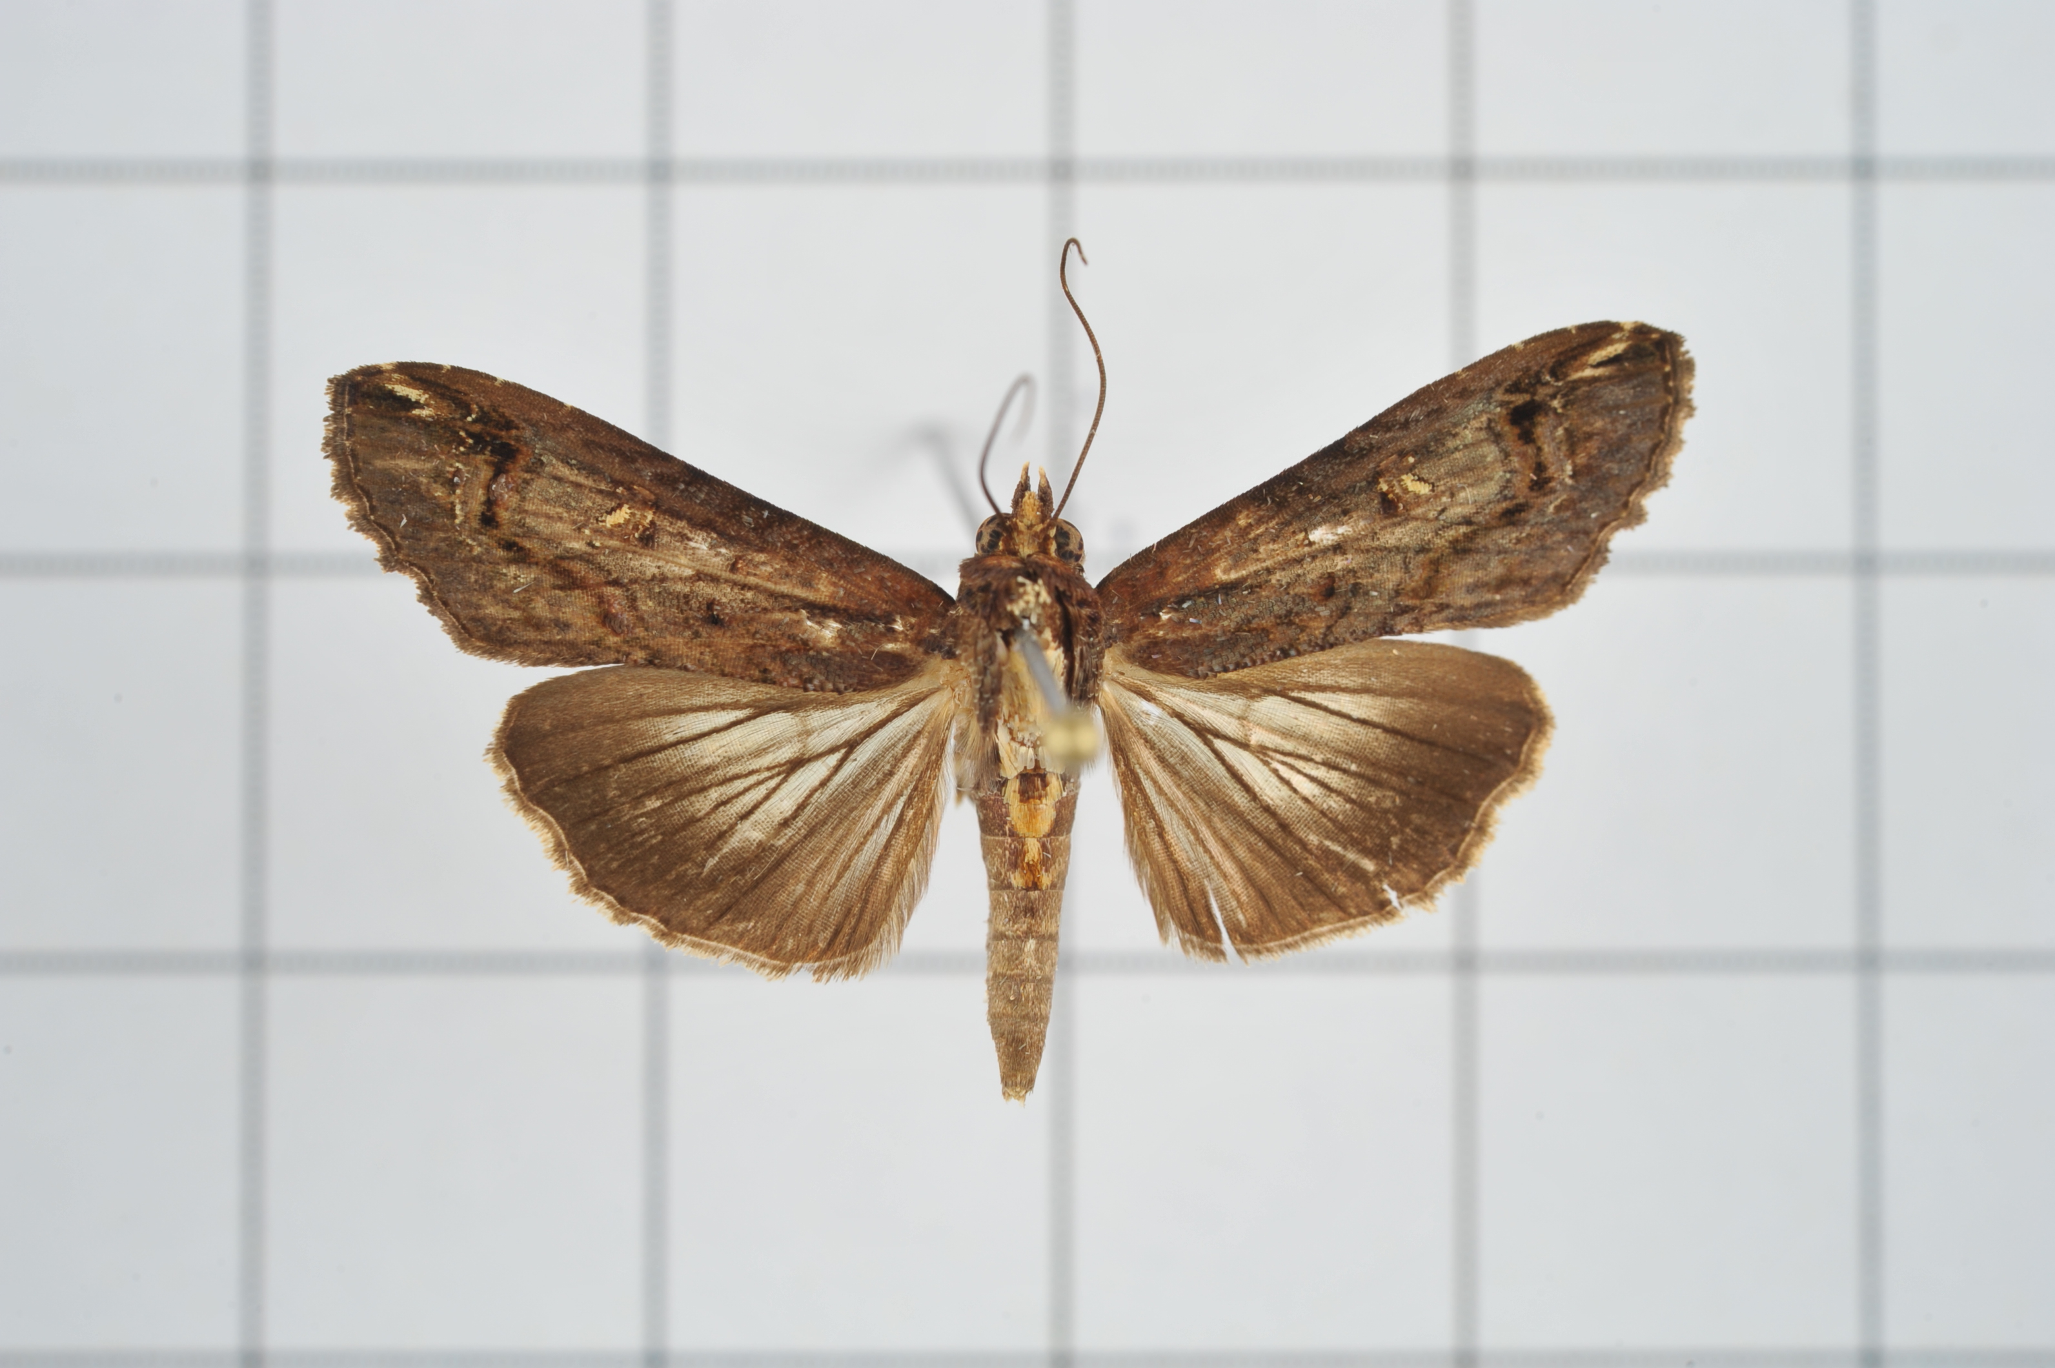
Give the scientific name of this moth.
Lophoptera brunnama
